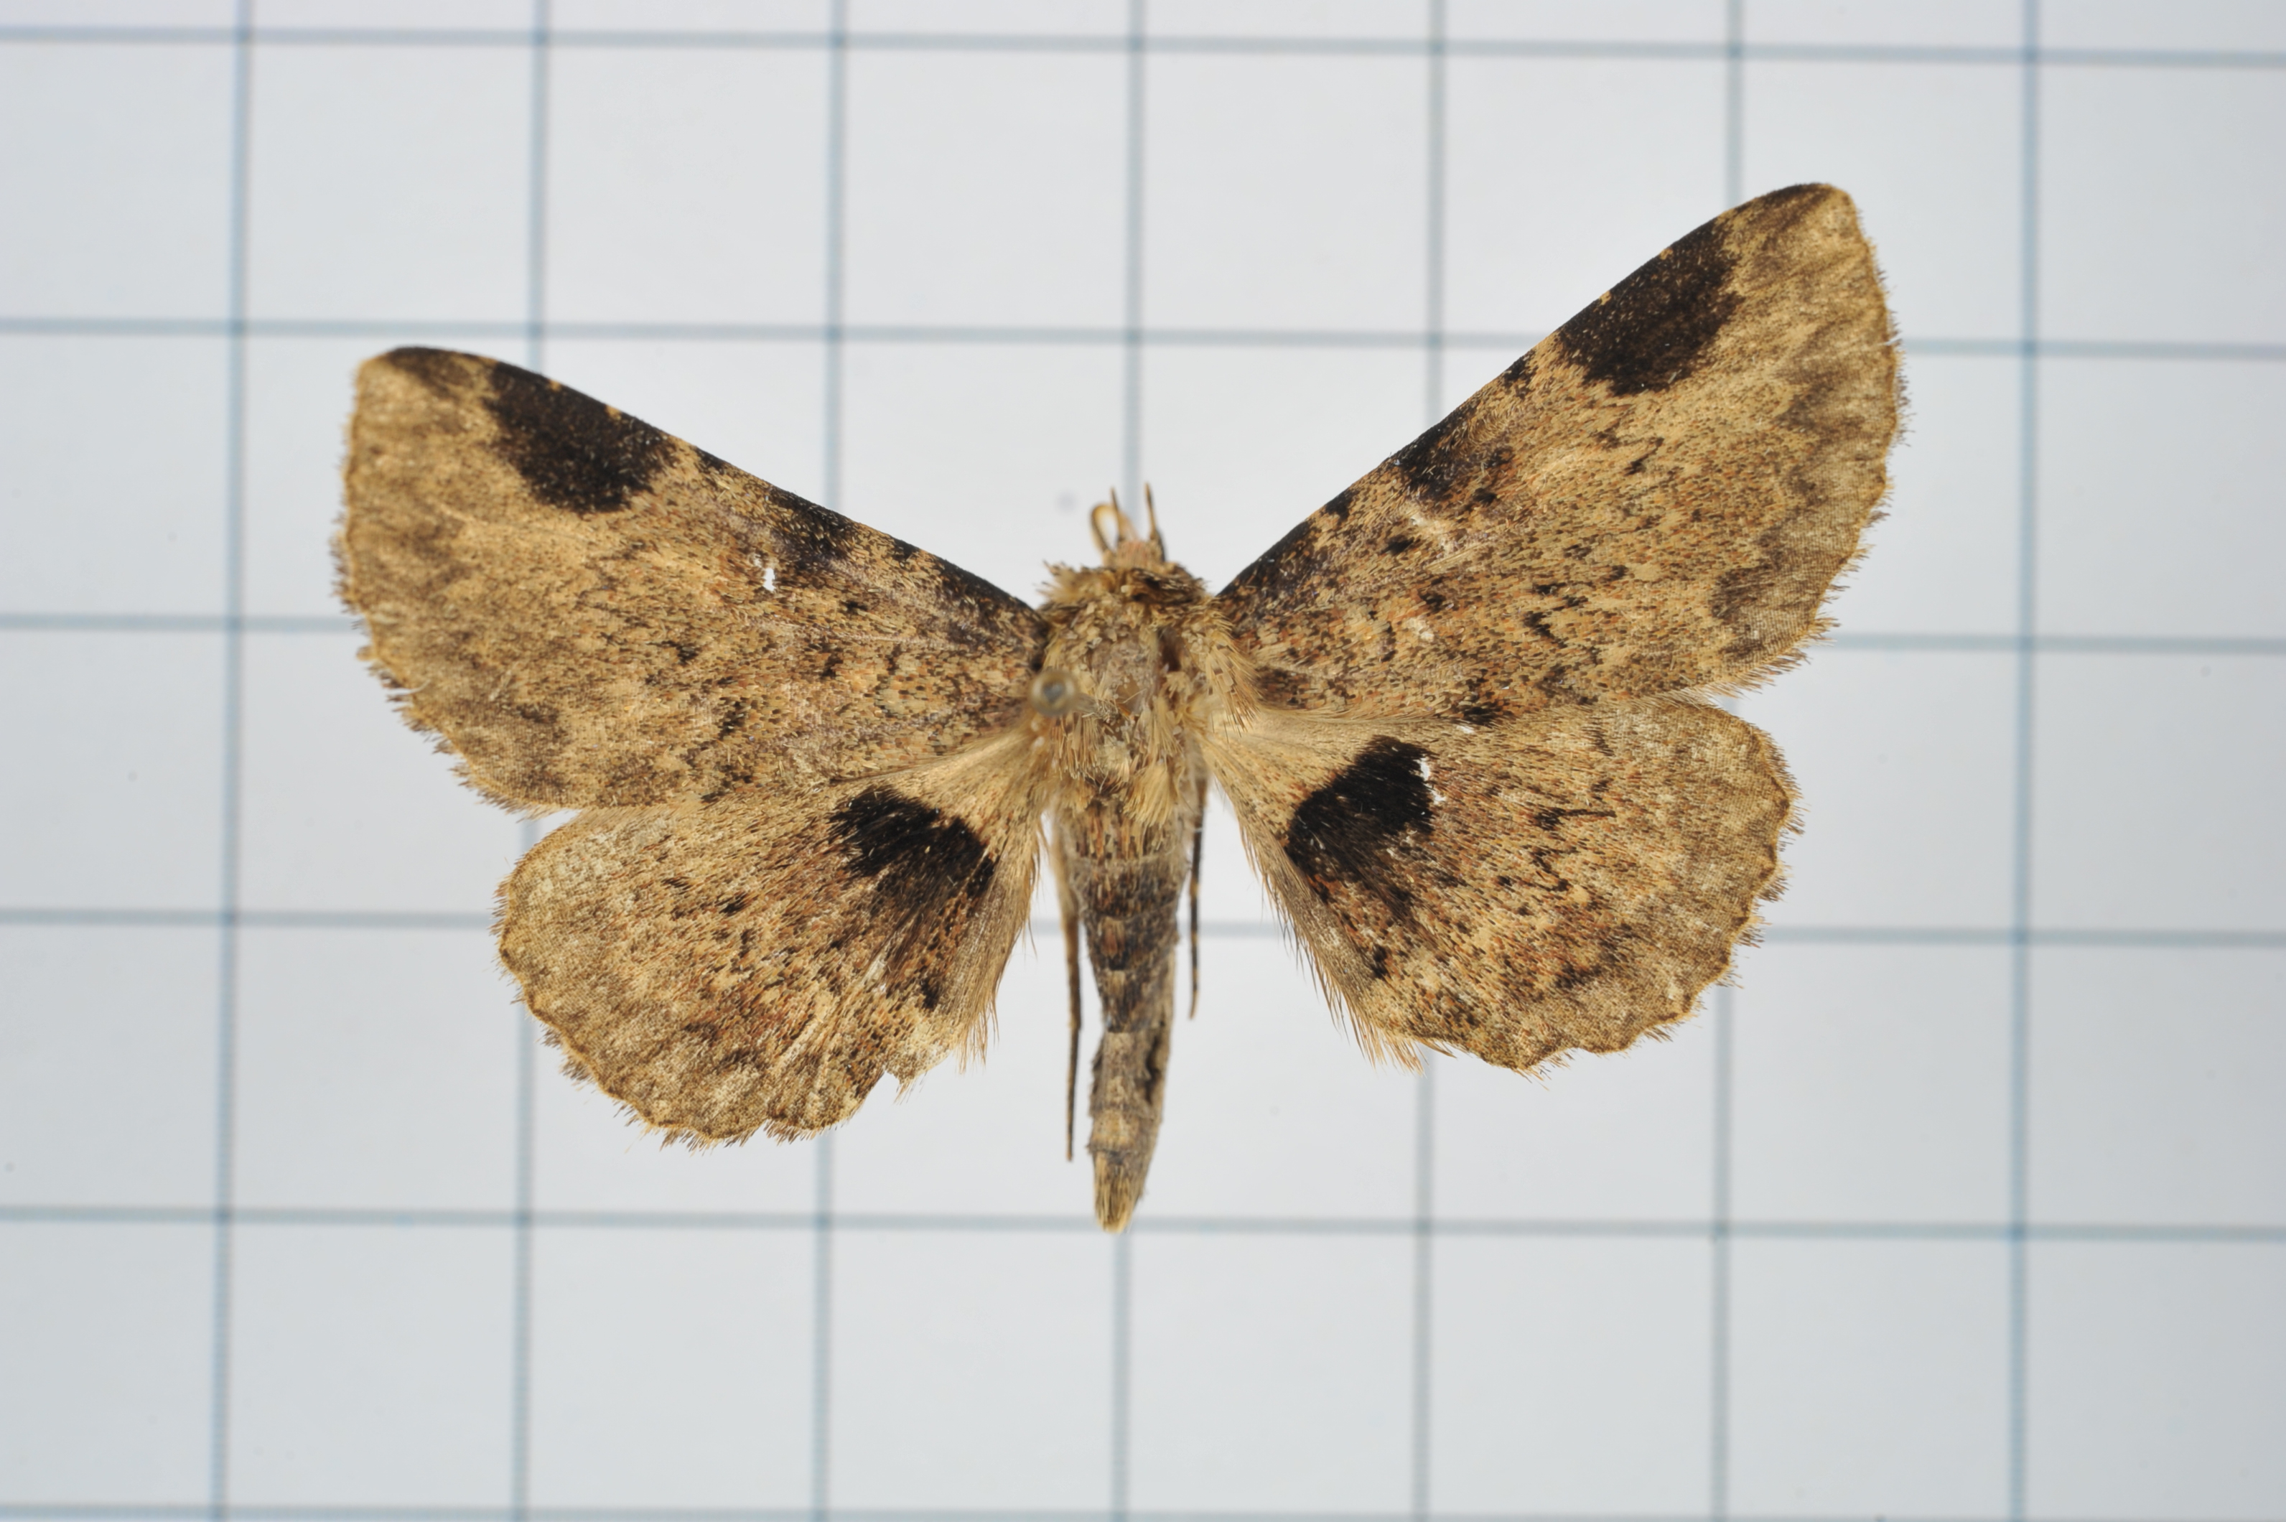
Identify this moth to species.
Antiblemma nigerrimasigna
